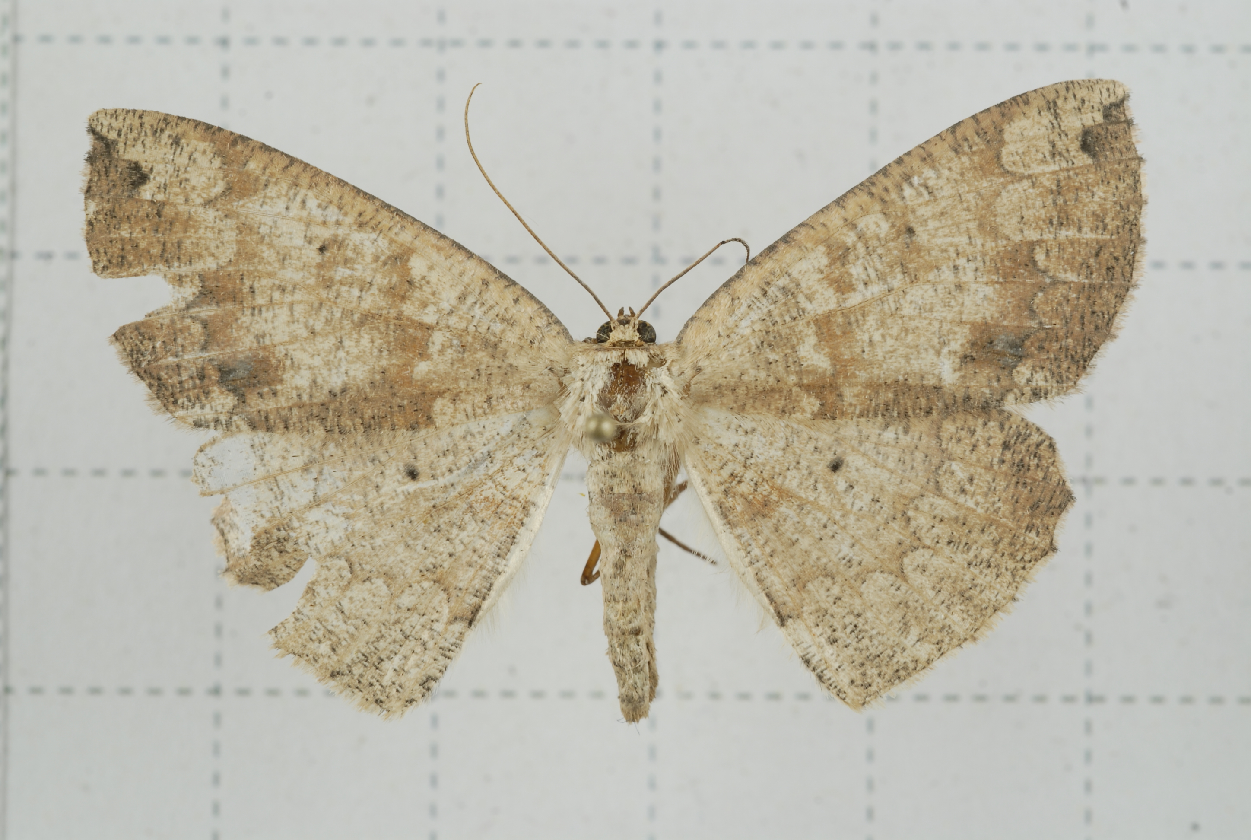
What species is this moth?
Heterostegania lunulosa
